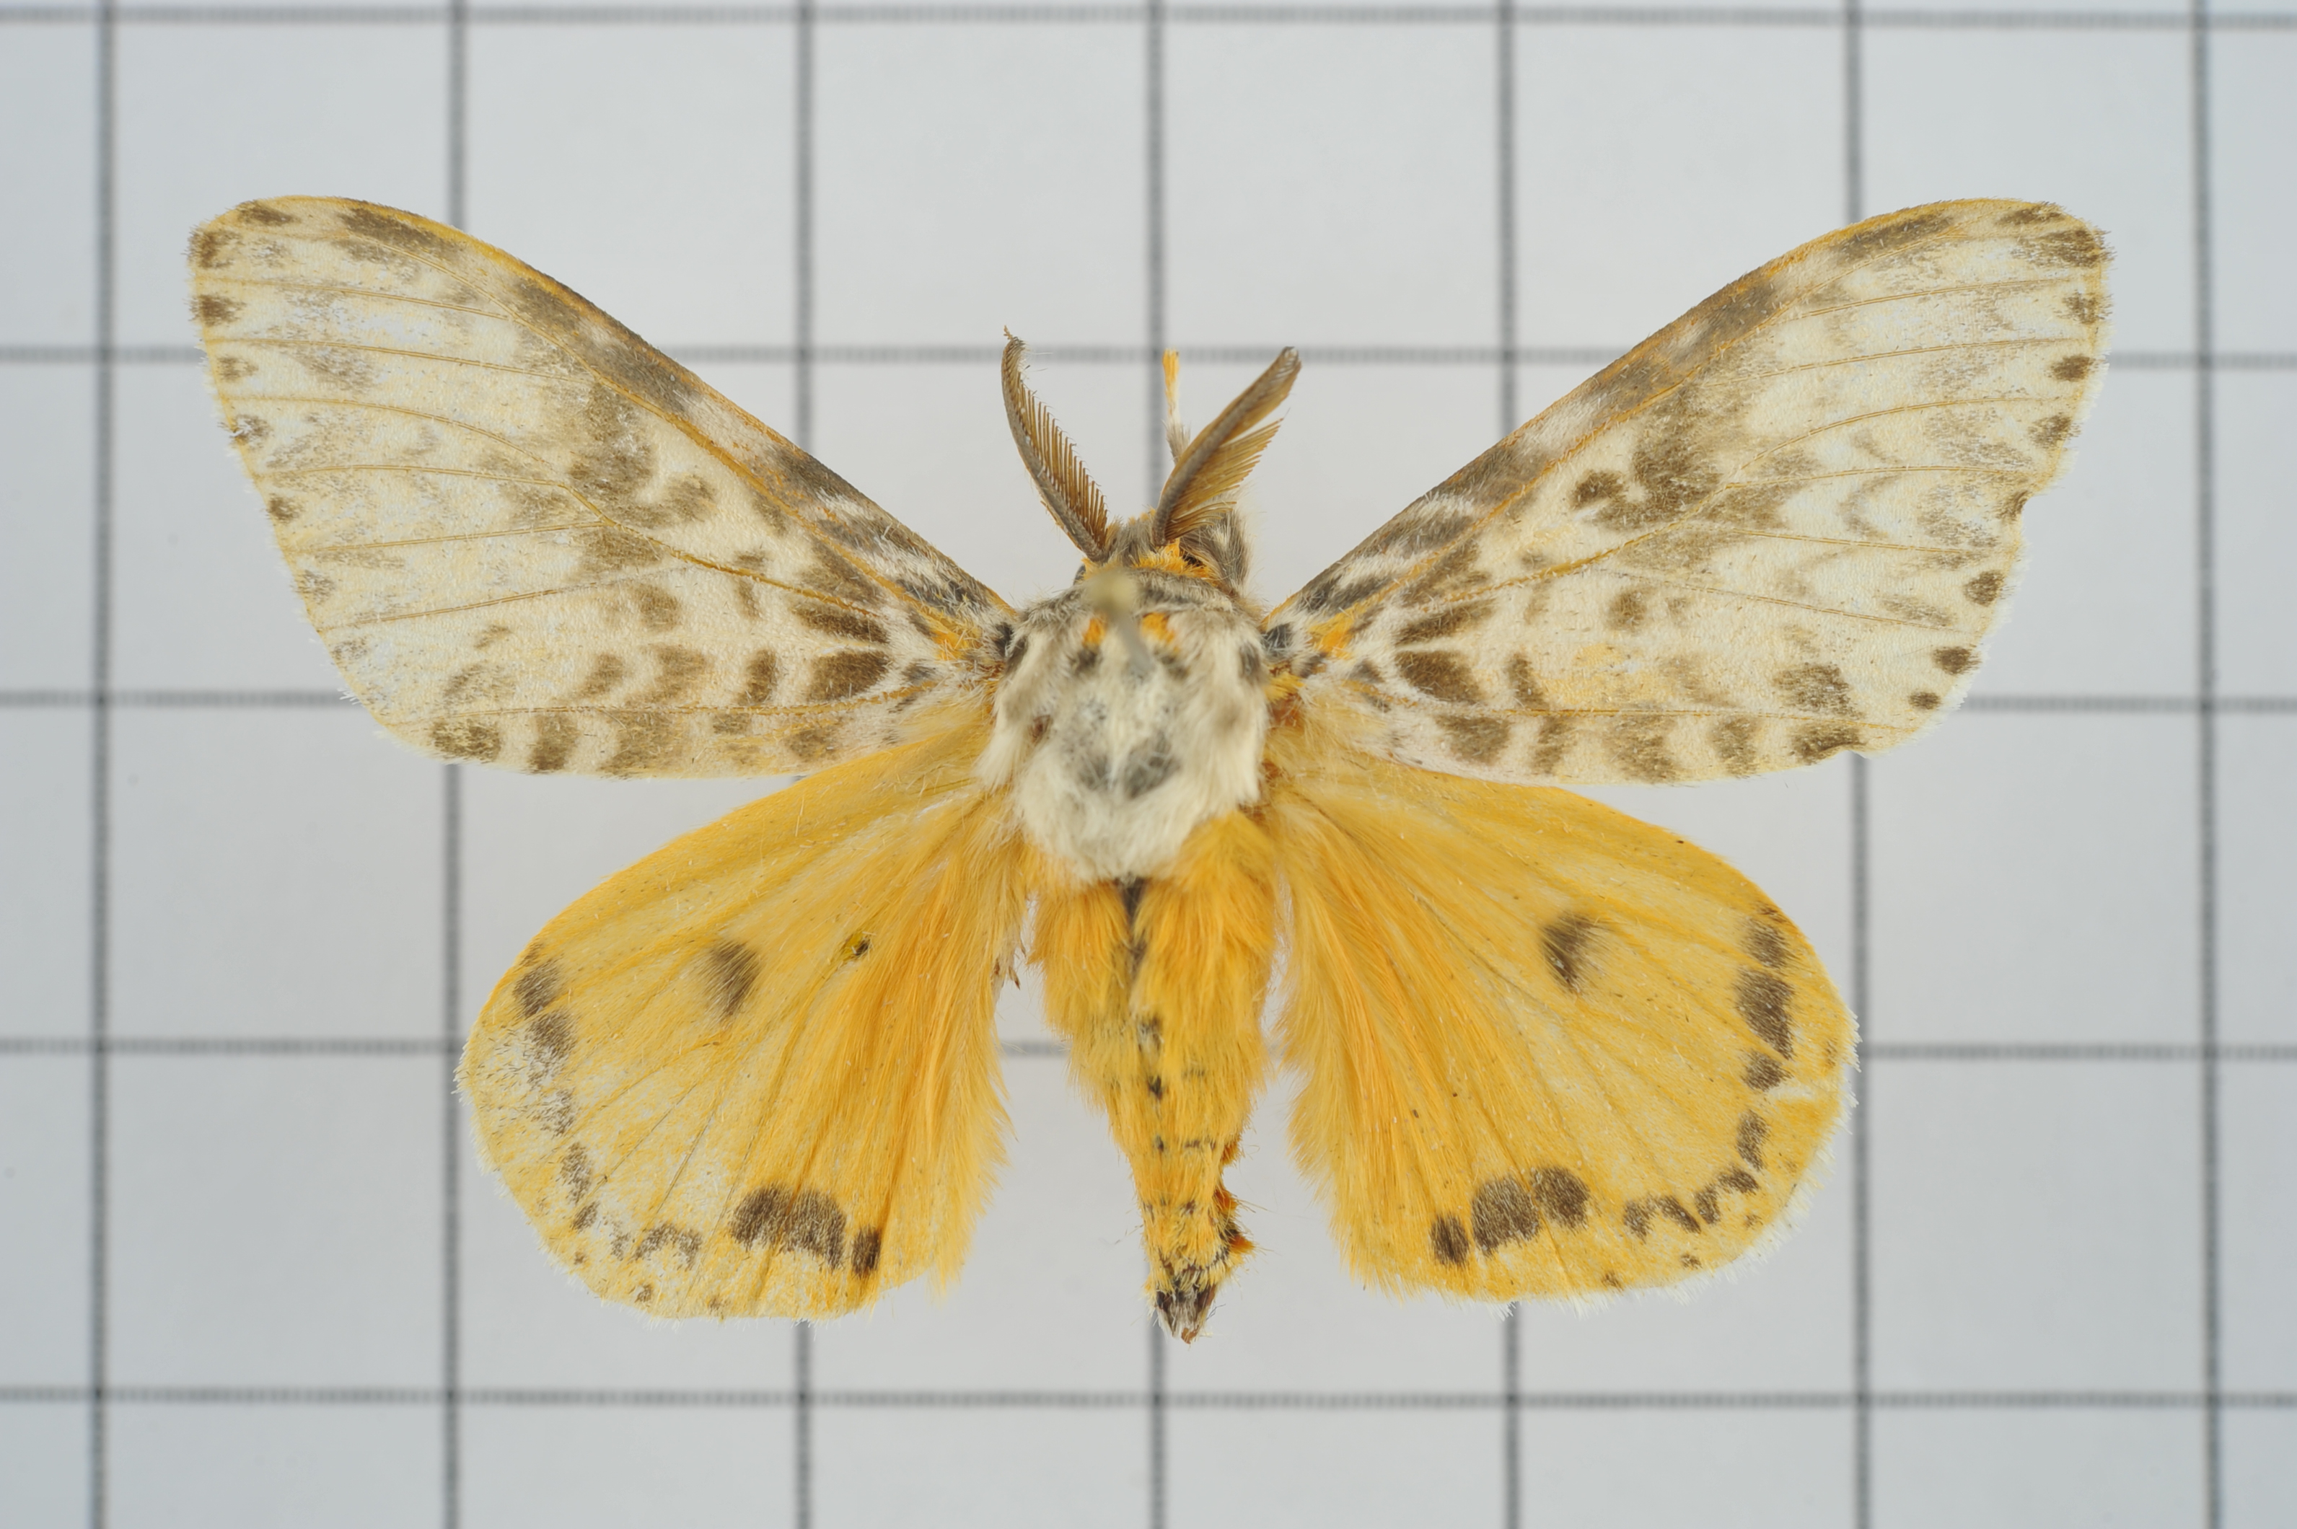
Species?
Lymantria mathura subpallida
